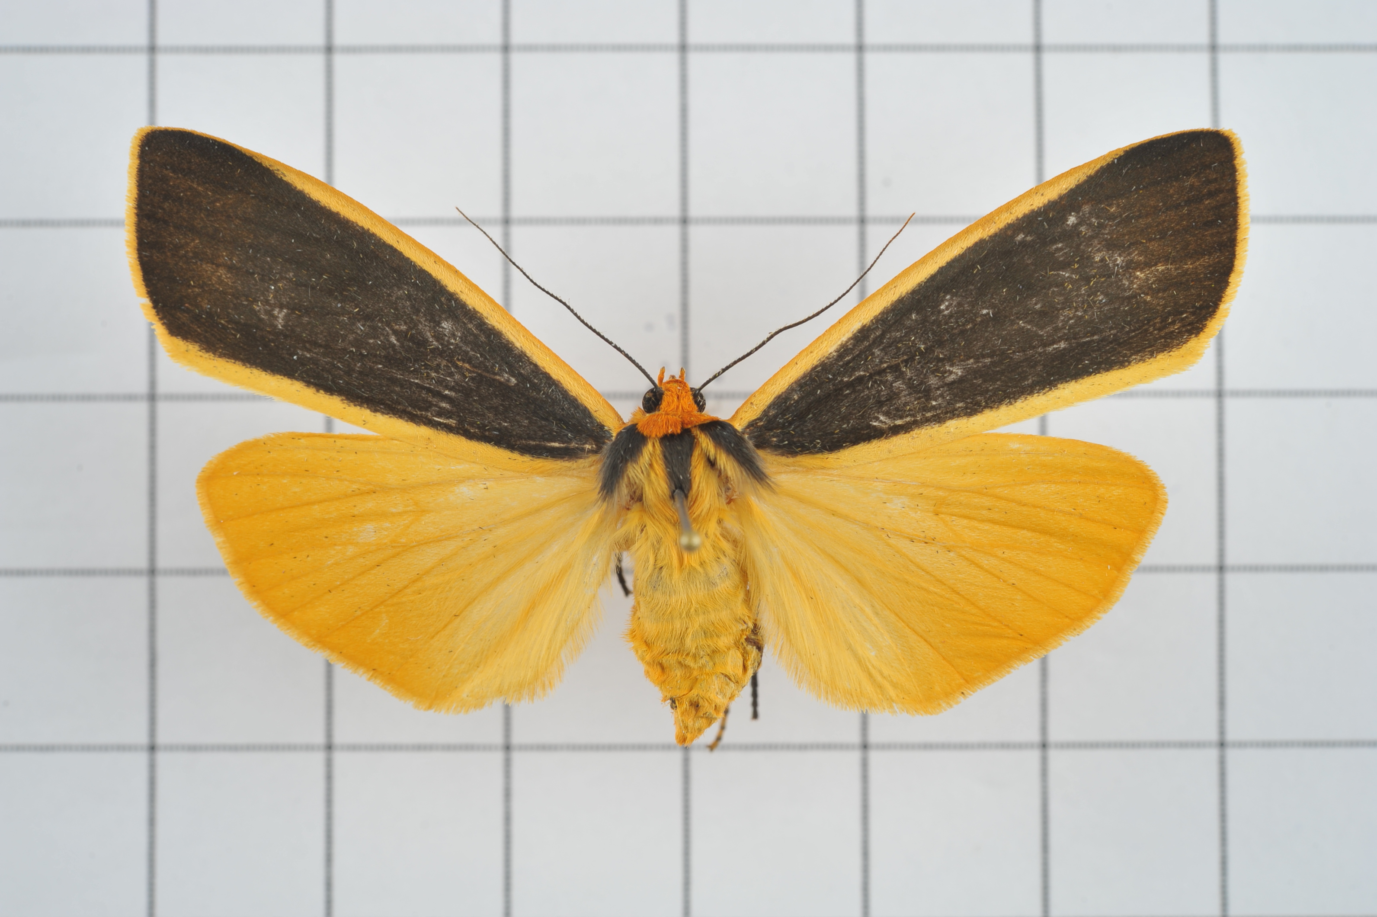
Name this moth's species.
Churinga virago
